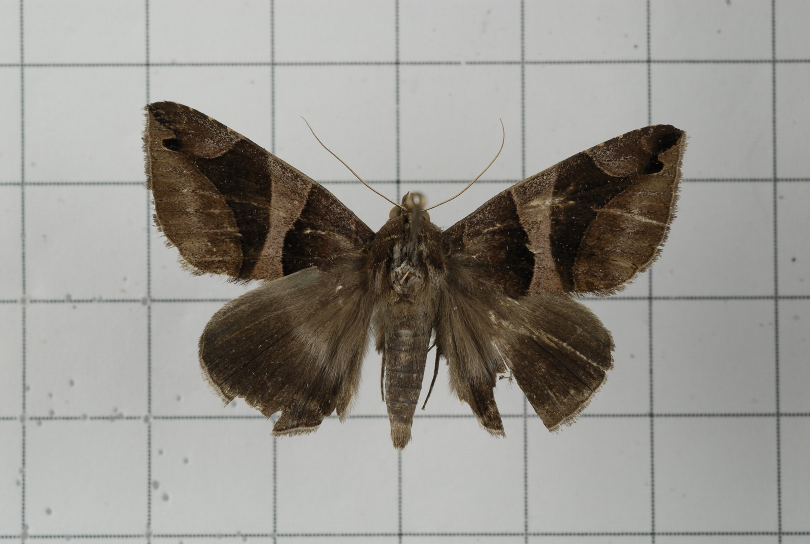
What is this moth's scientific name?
Bastilla arcuata
